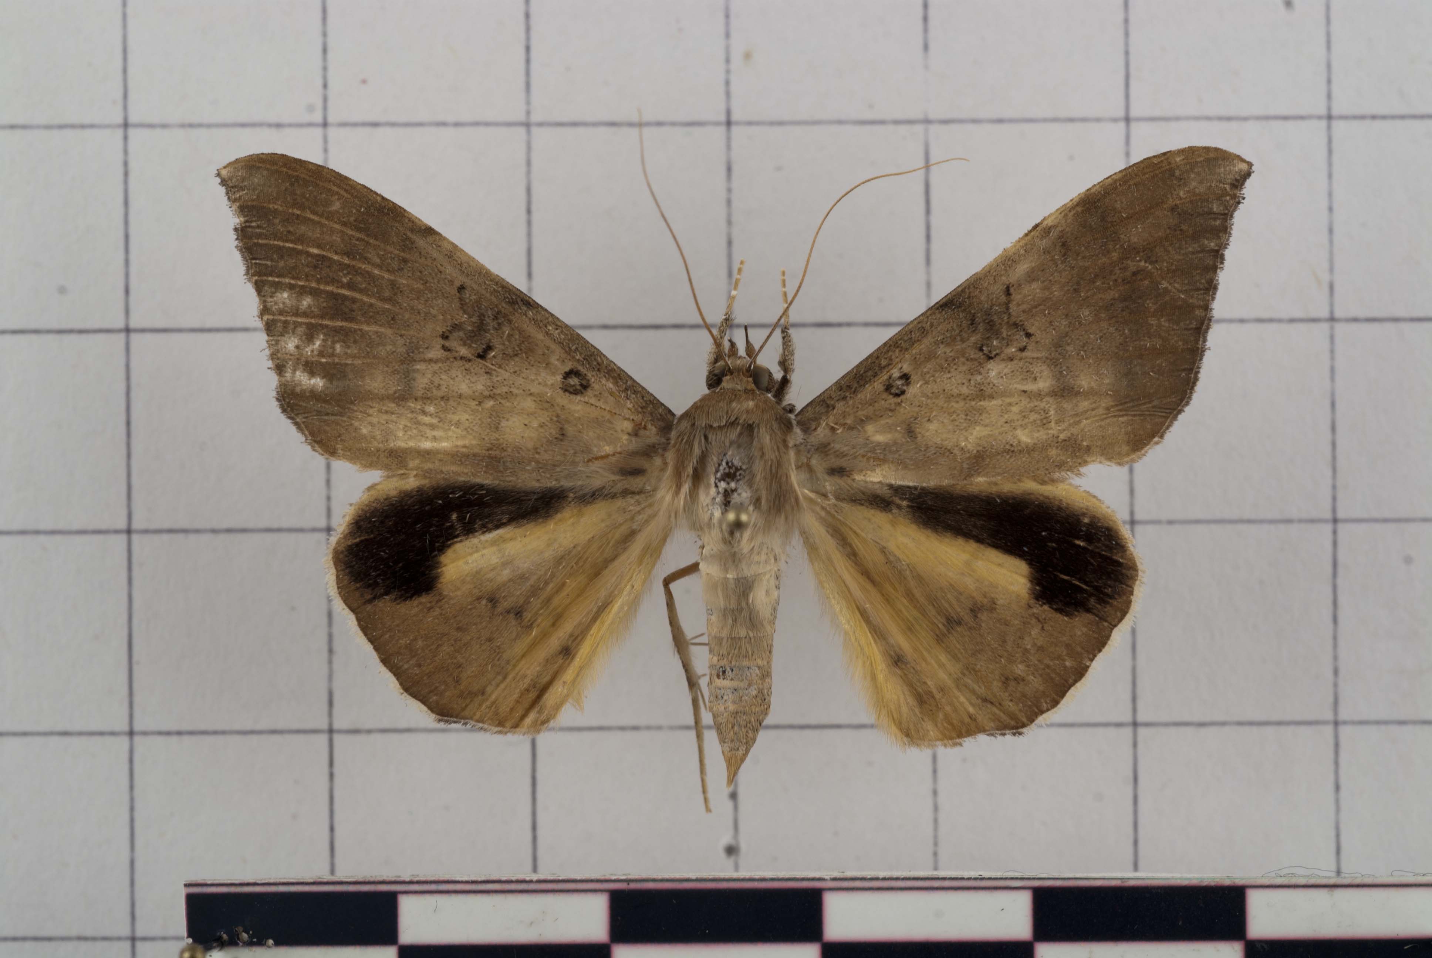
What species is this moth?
Oxyodes scrobiculata
